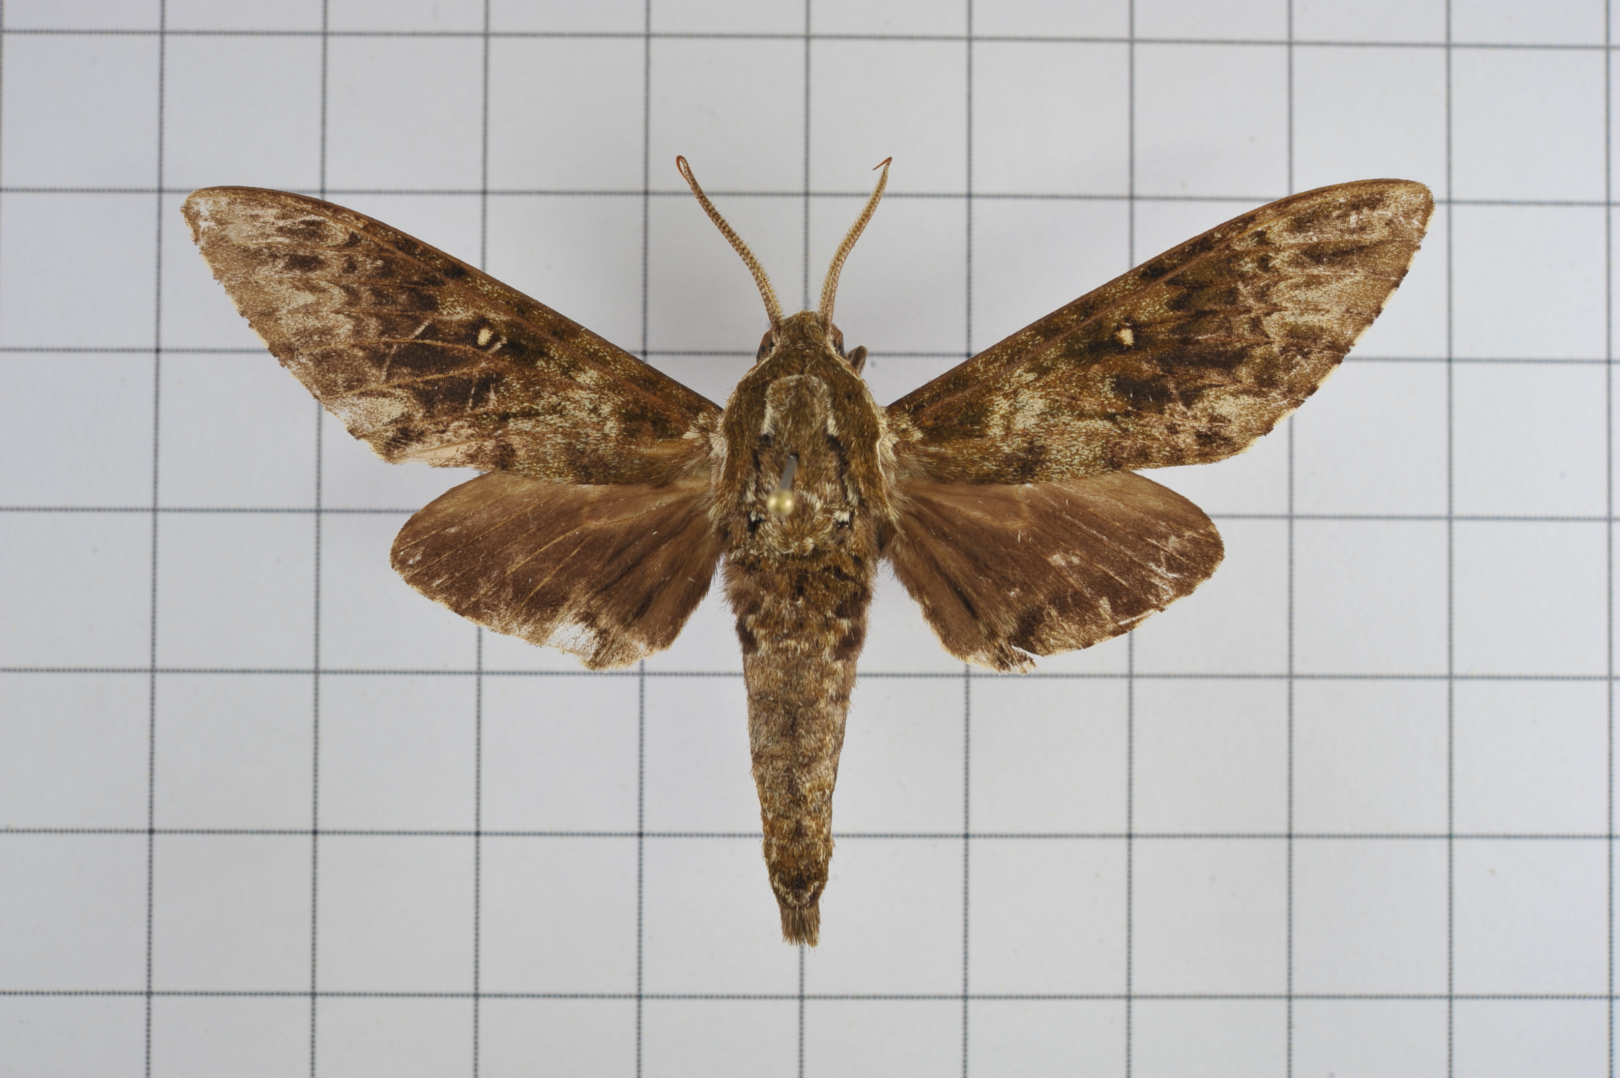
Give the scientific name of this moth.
Dolbina formosana
